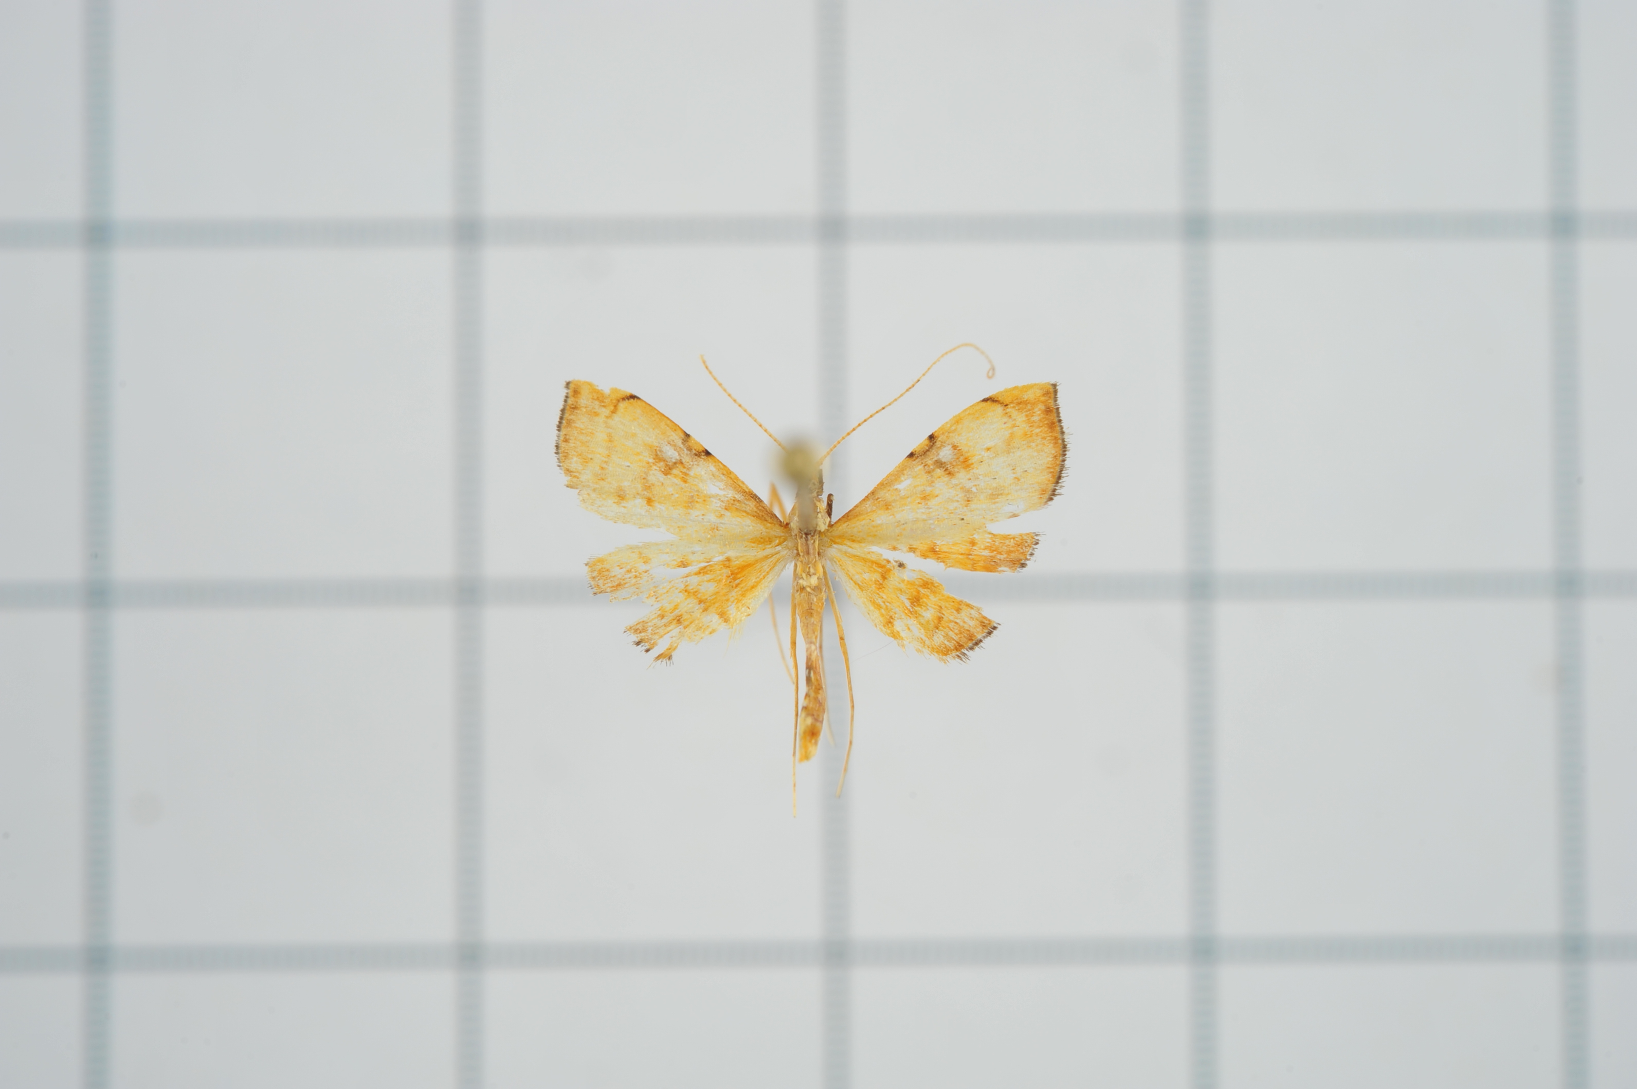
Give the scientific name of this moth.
Mabra nigriscripta
